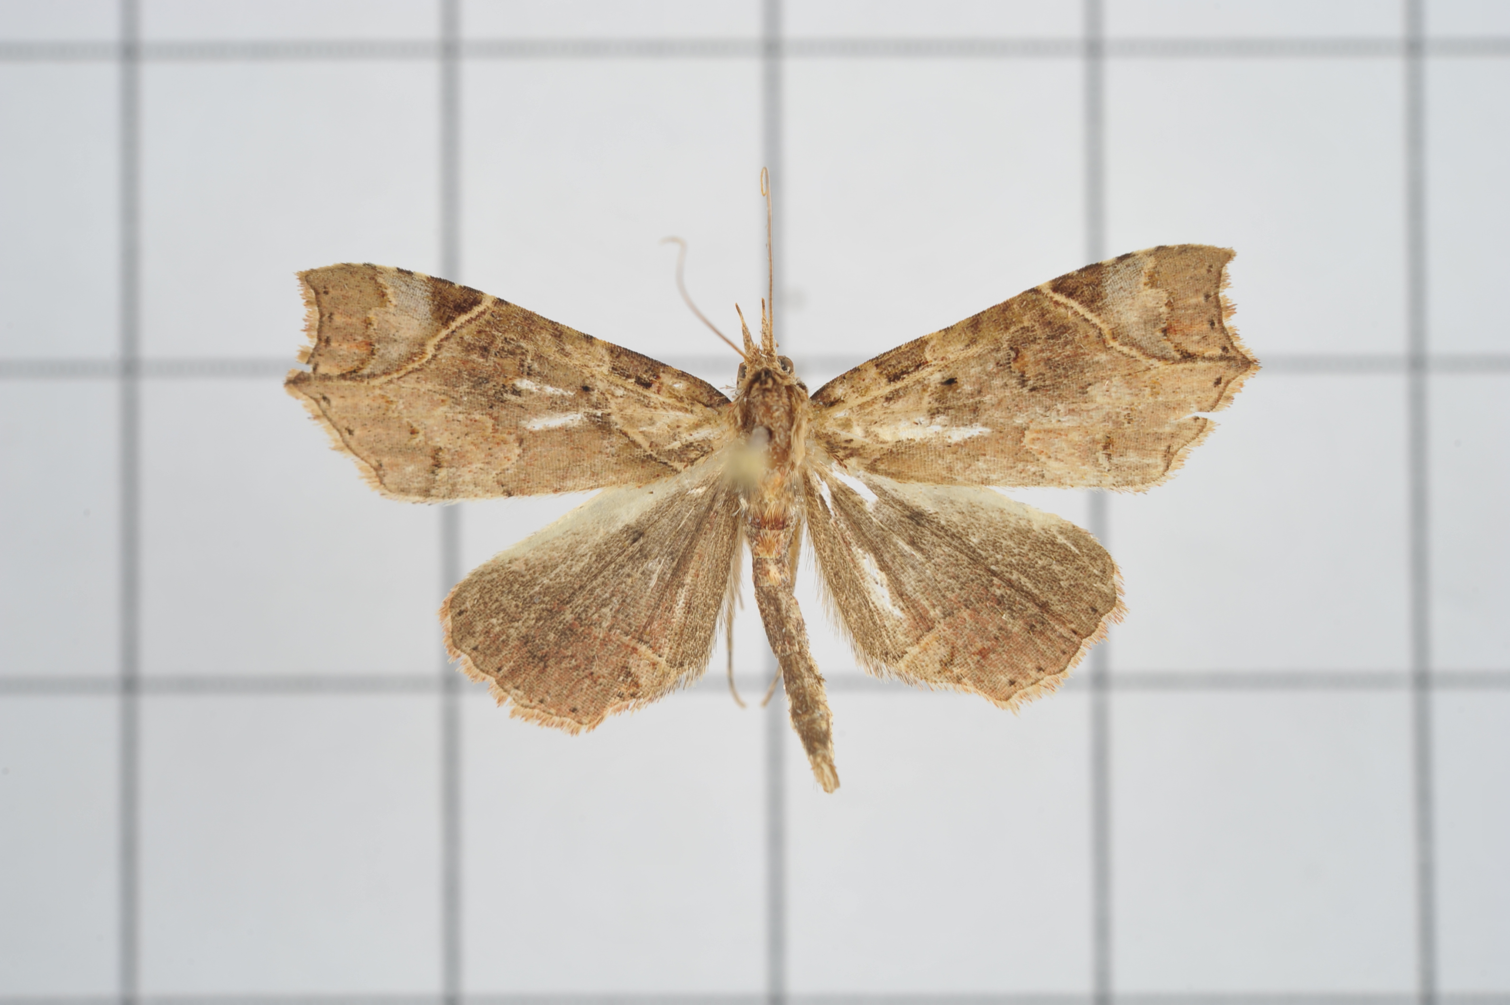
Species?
Parolulis renalis
